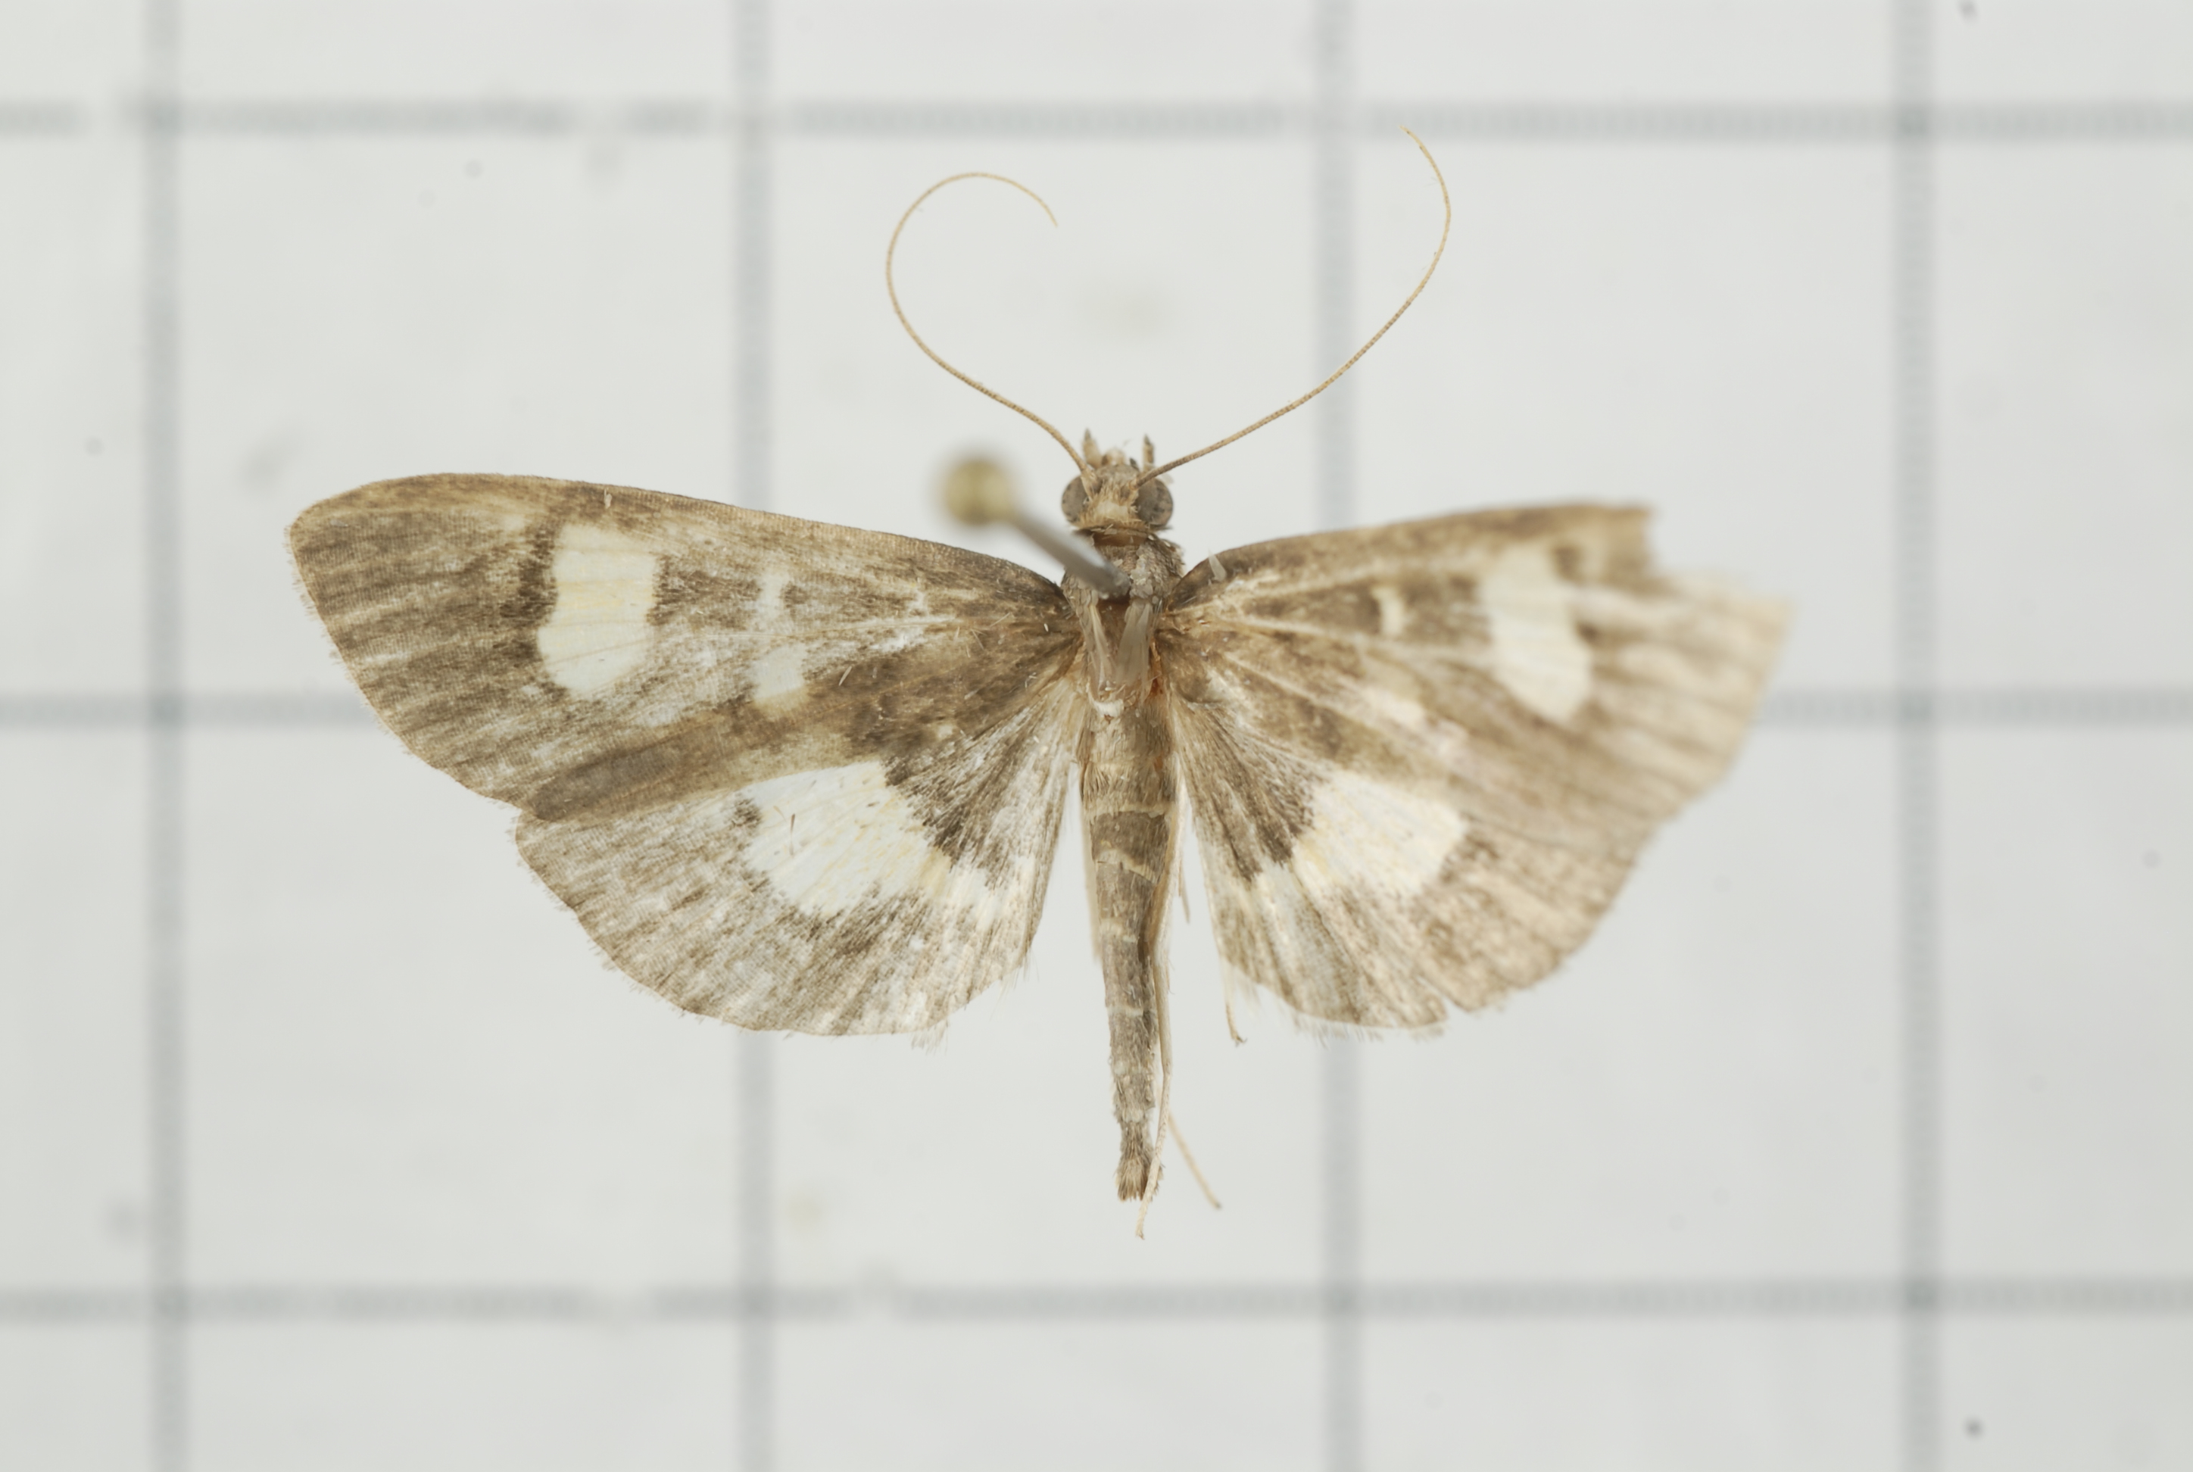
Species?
Mecyna tricolor
